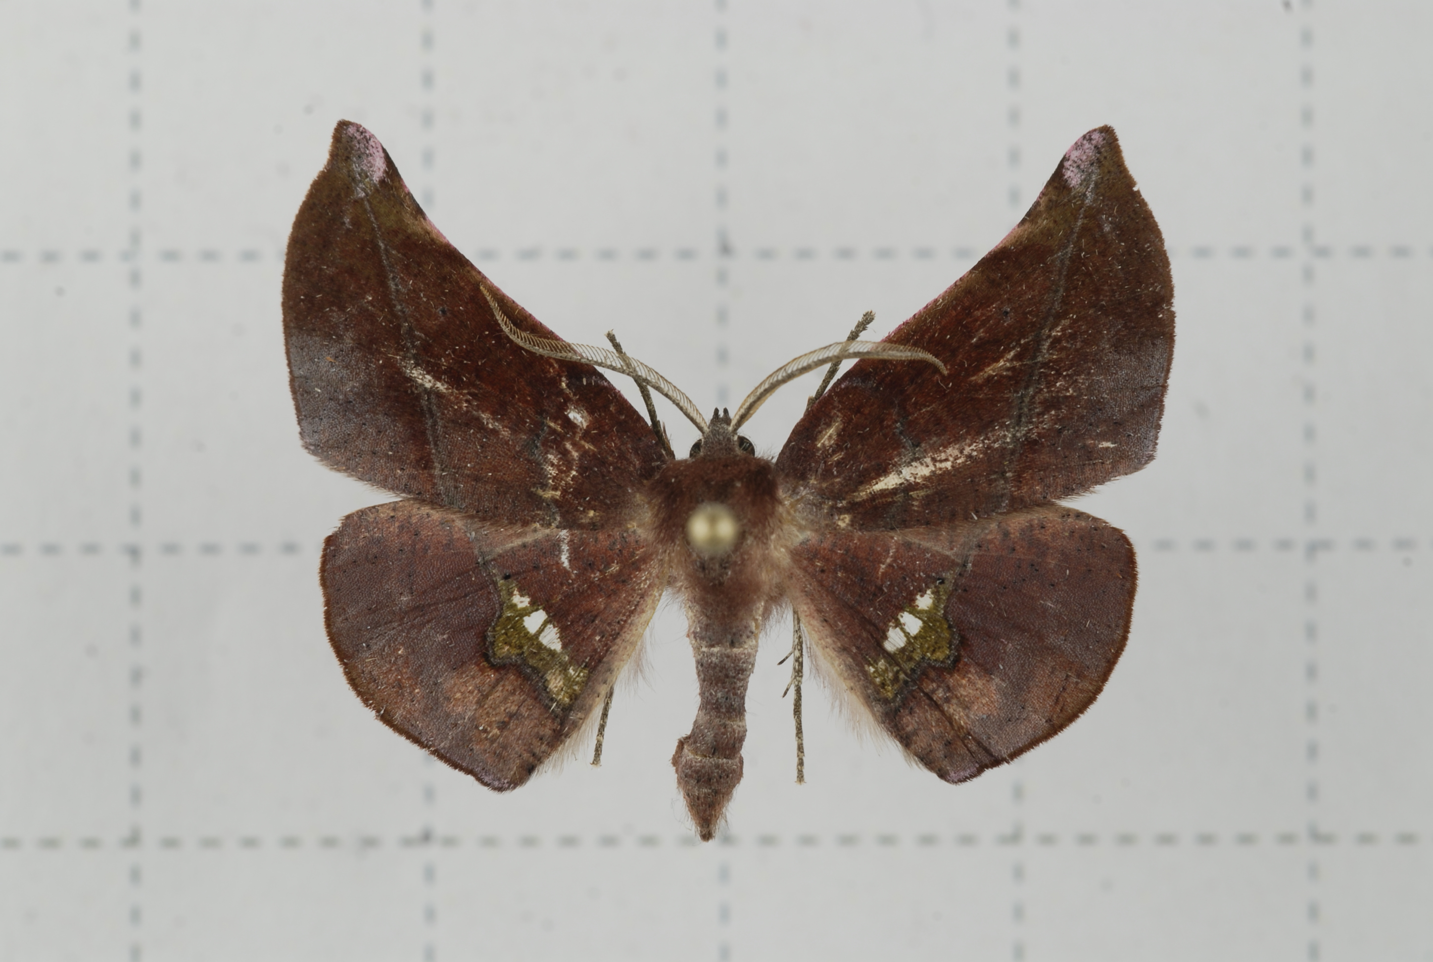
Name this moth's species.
Garaeus apicata formosanus
